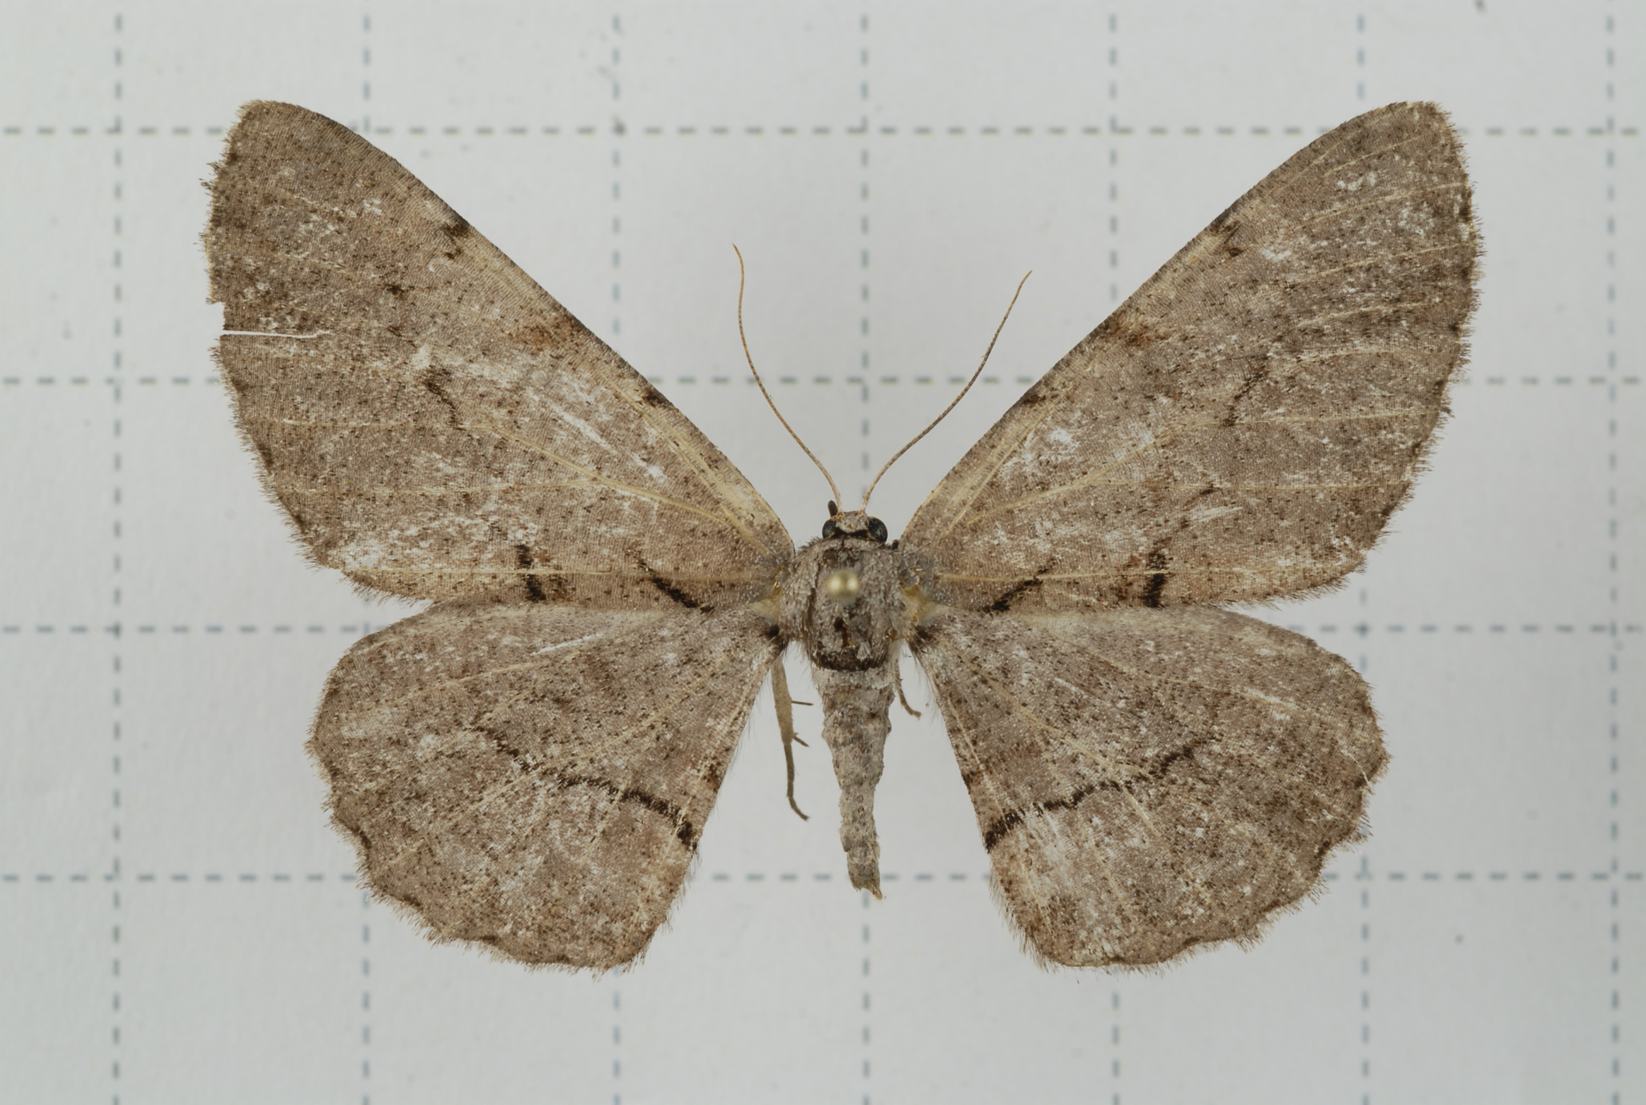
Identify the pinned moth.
Hypomecis obliquisigna
